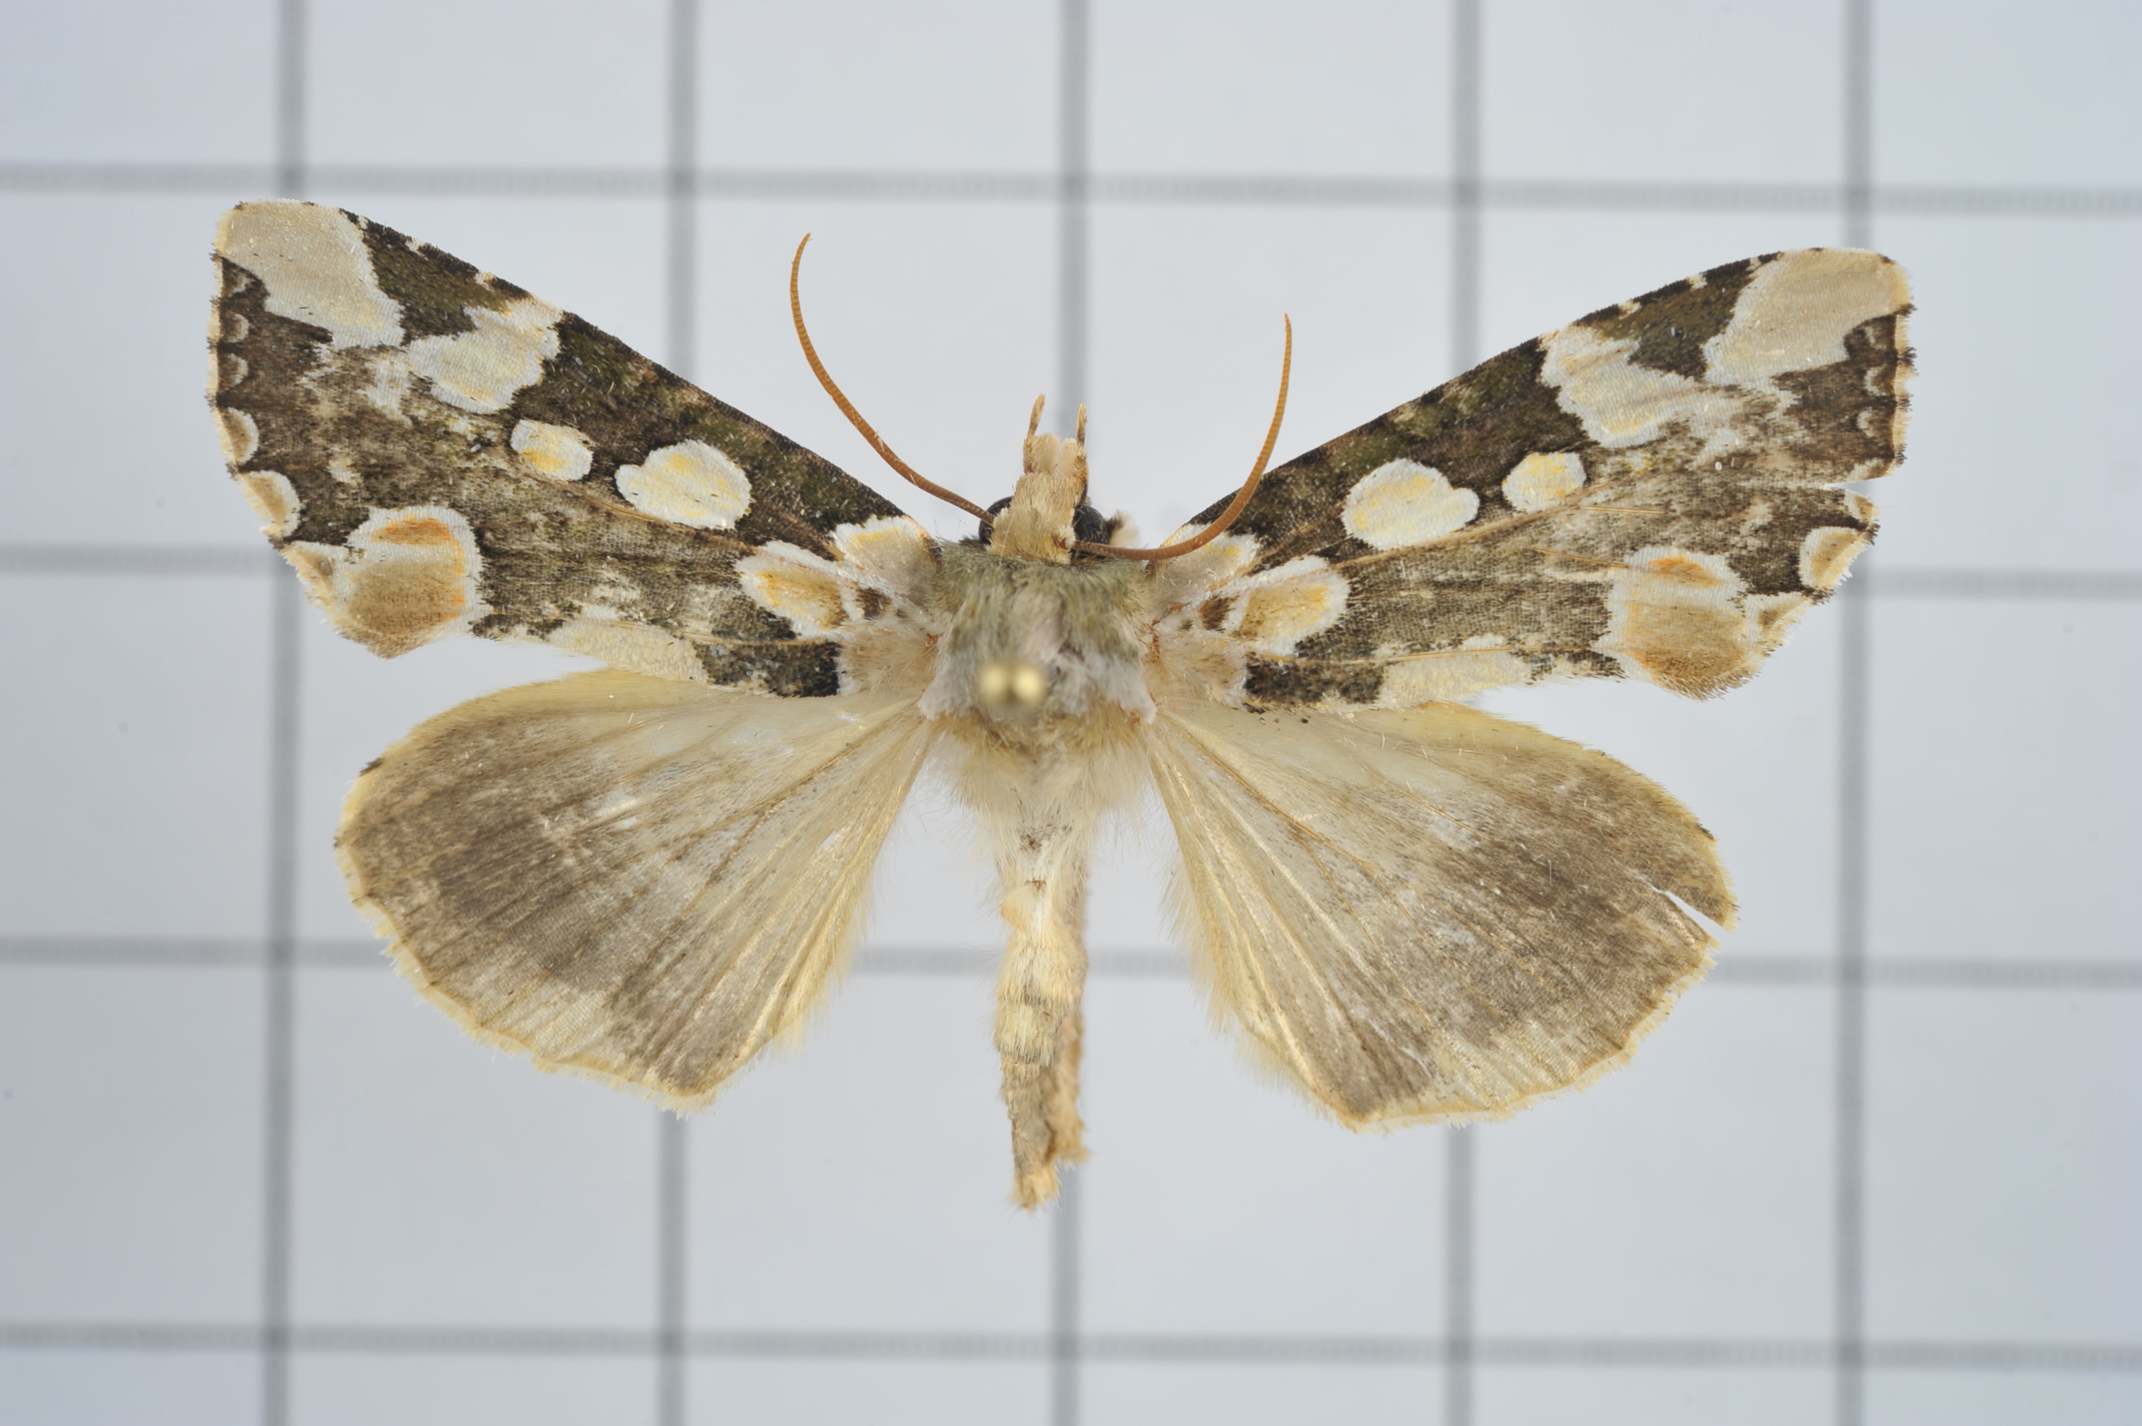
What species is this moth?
Horithyatira decorata takamukui
